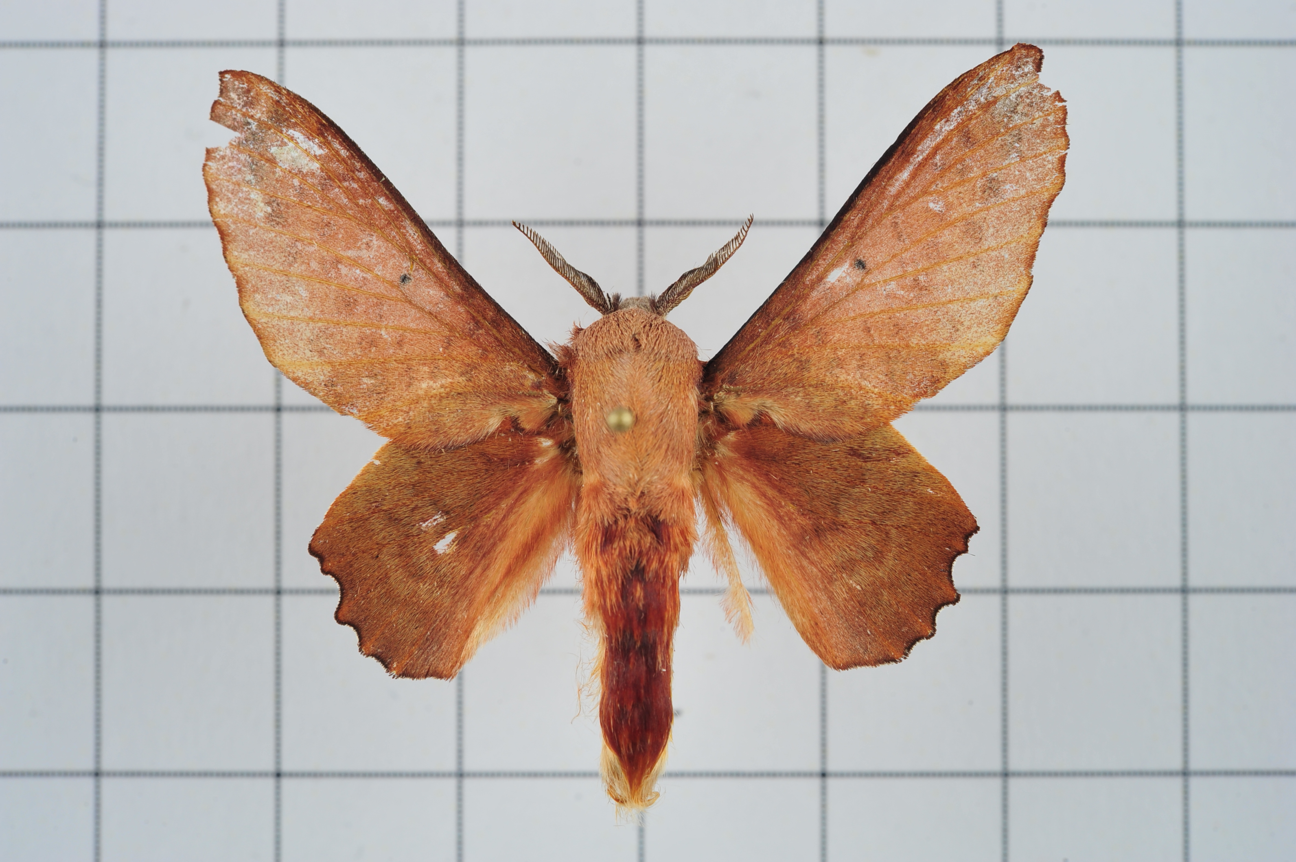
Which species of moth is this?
Paradoxopla sinuata taiwana
